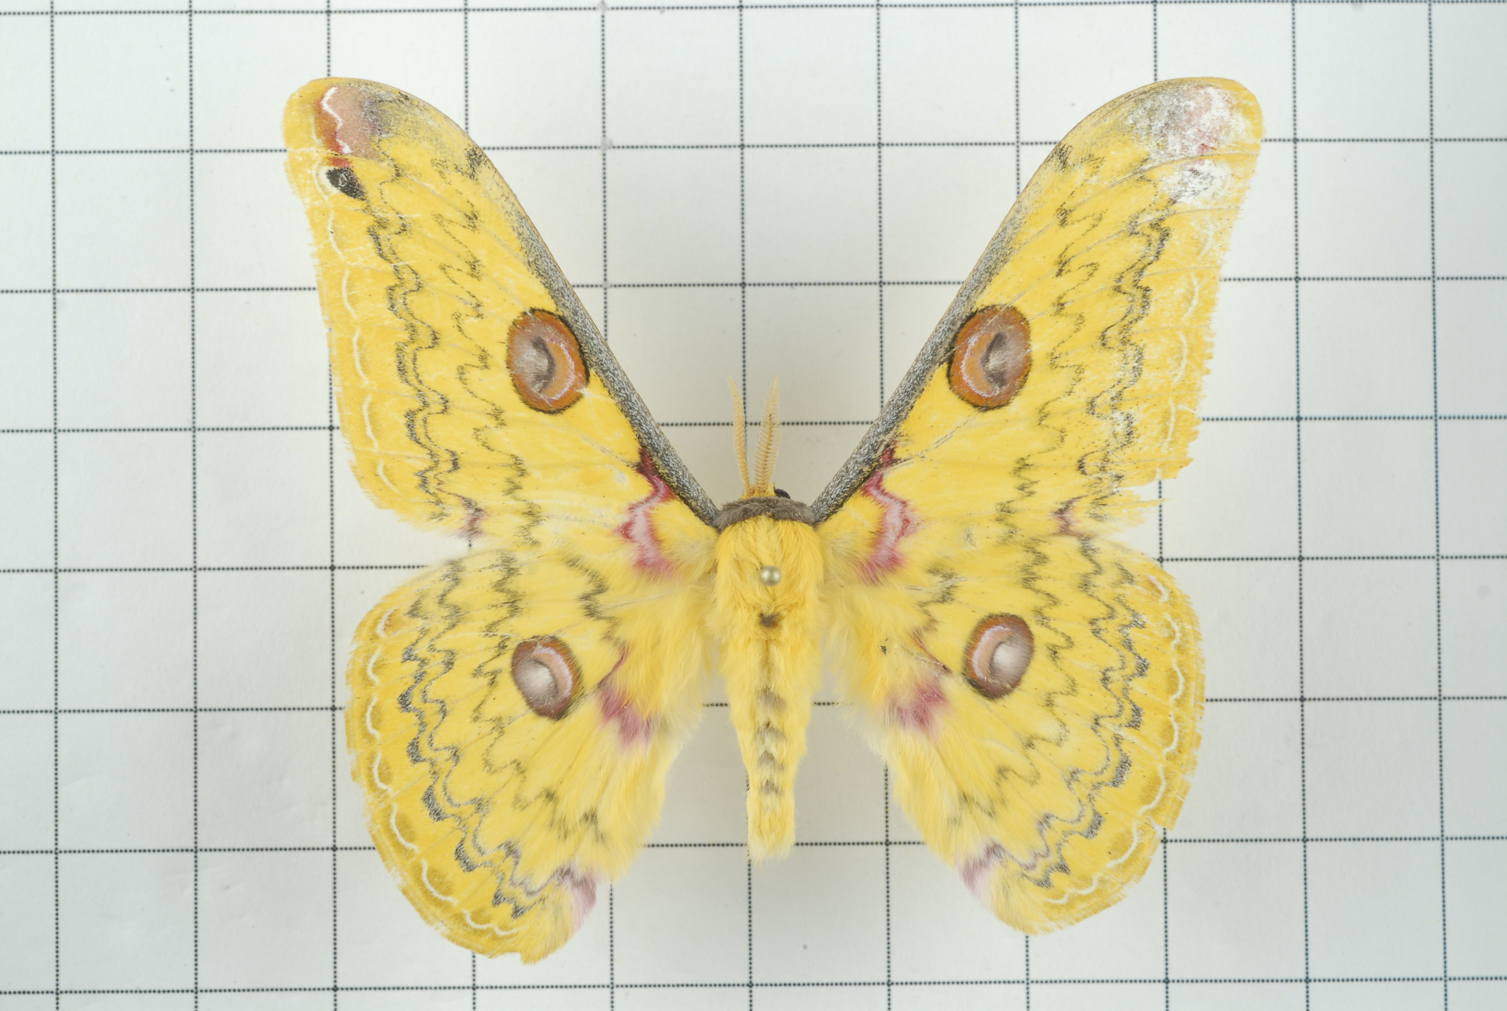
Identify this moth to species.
Loepa formosensis
